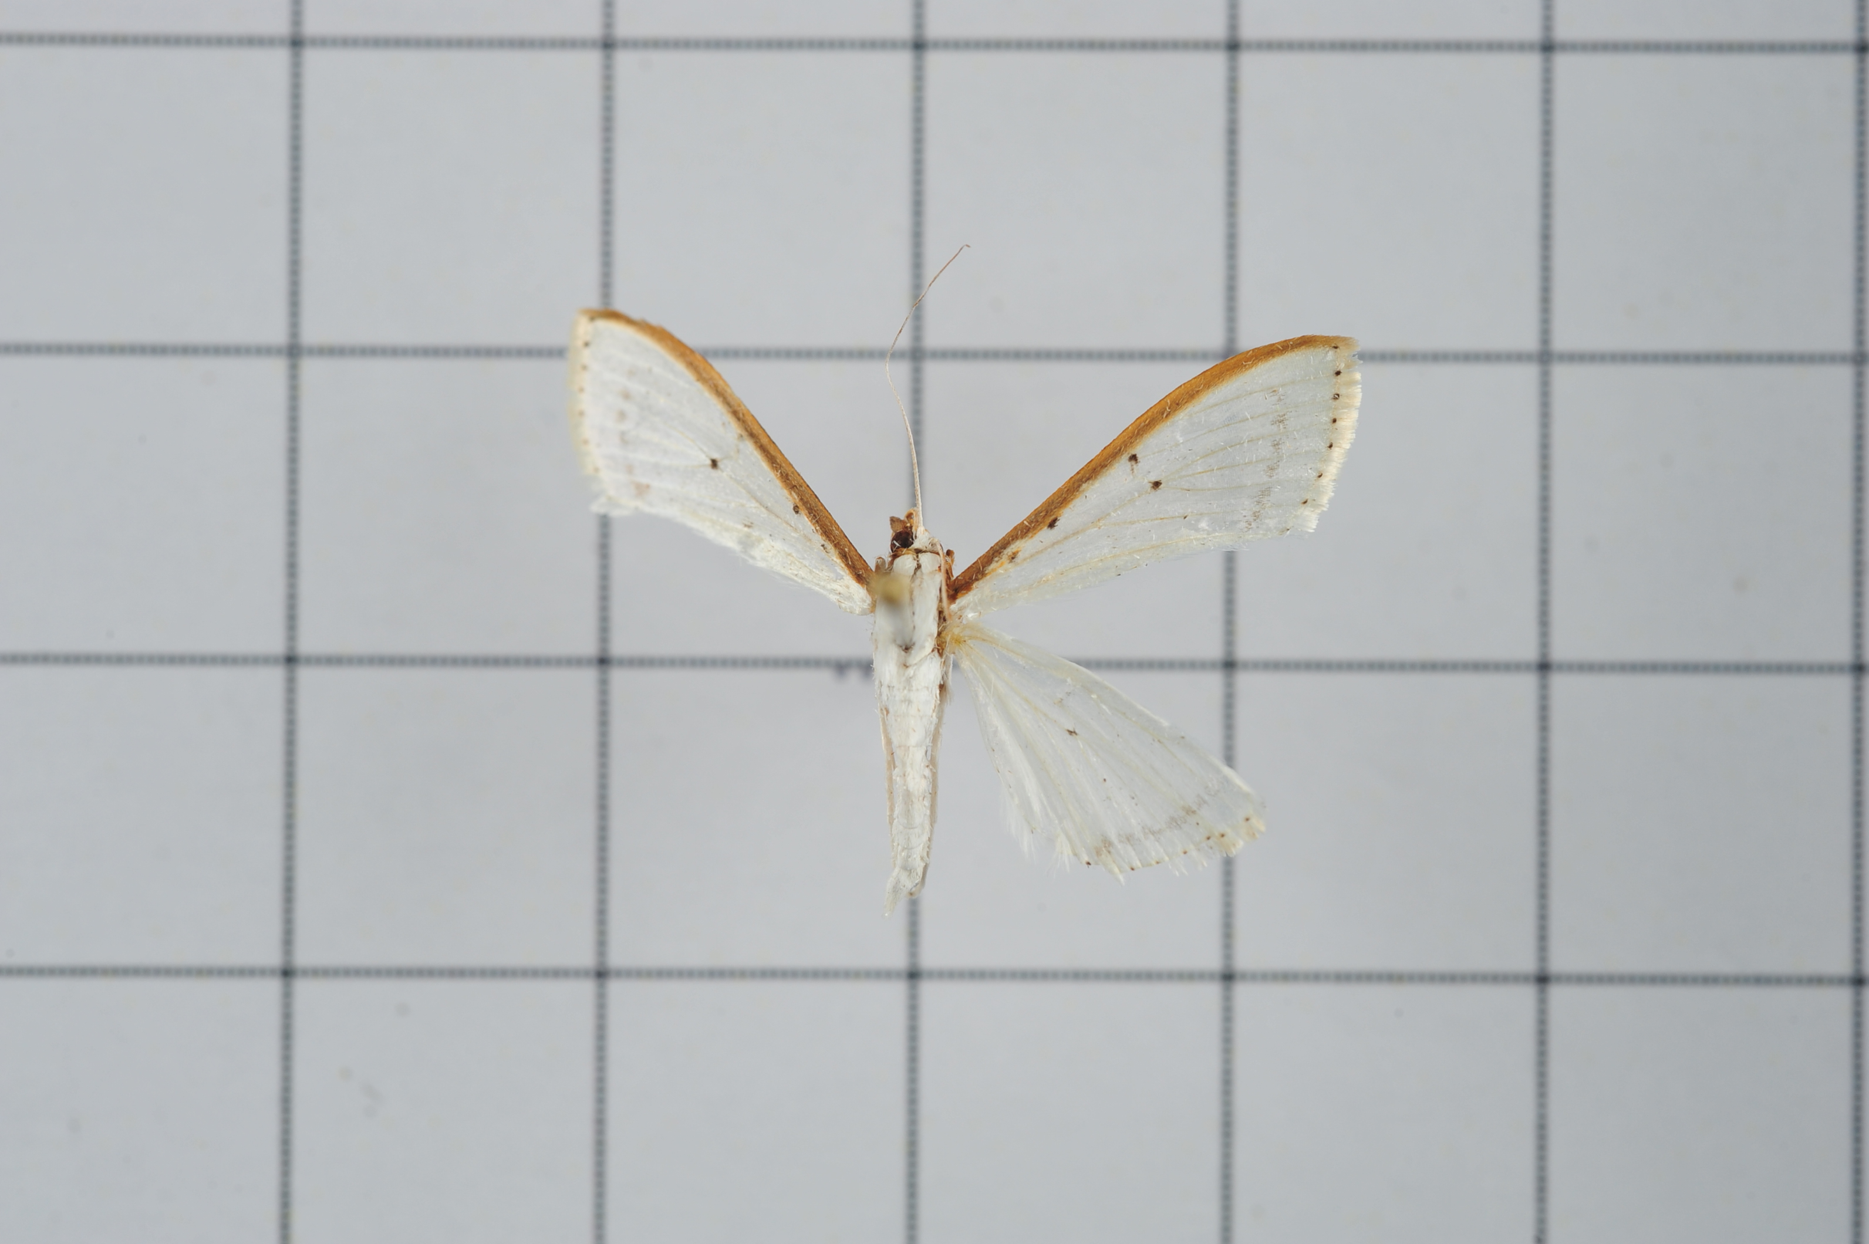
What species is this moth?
Palpita asiaticalis
